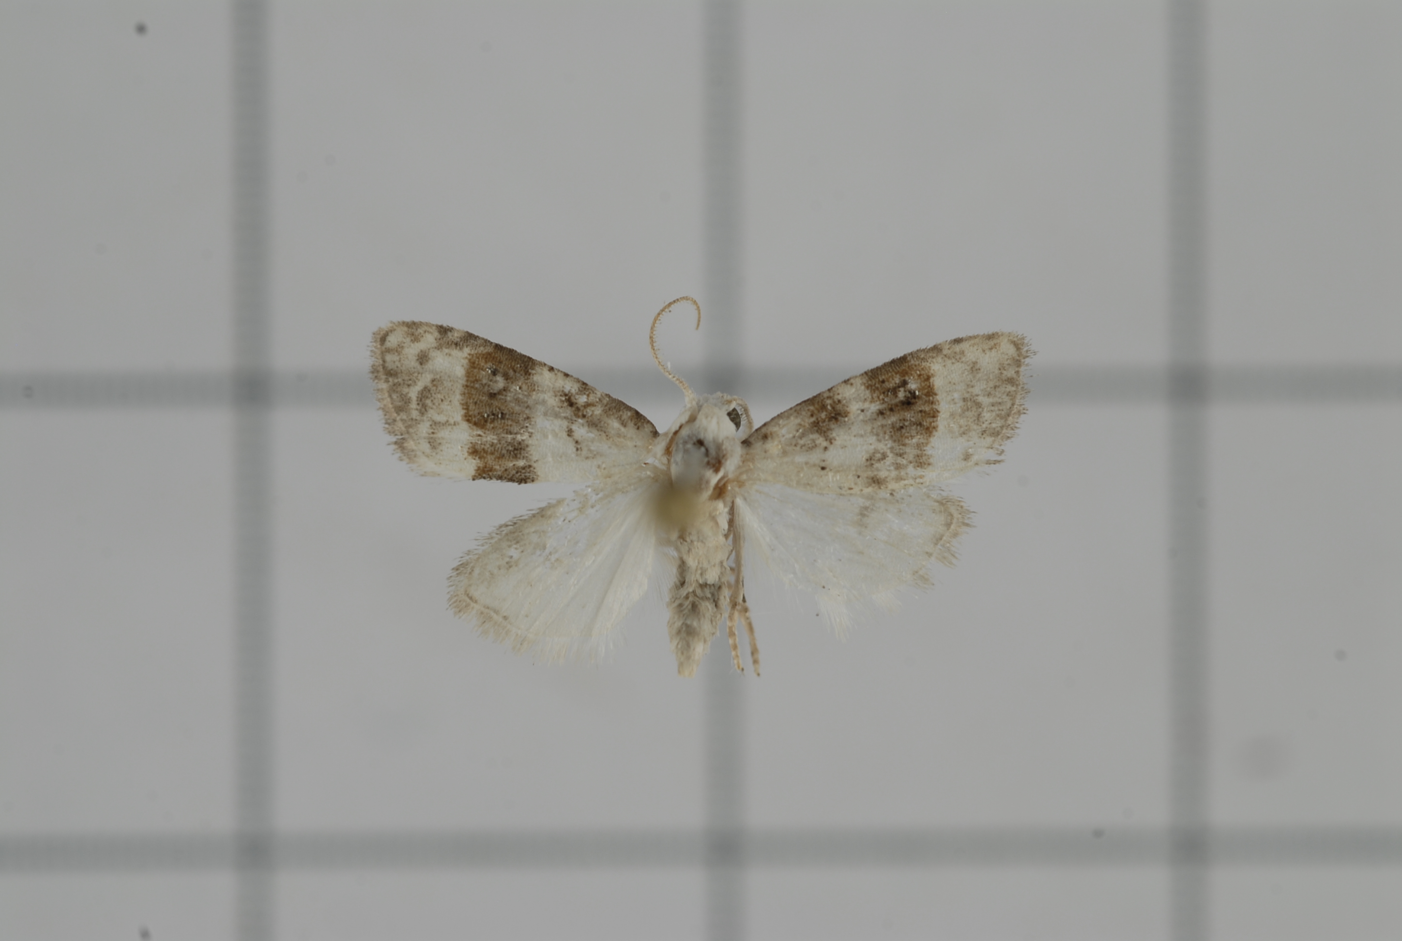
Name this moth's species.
Nola taeniata
